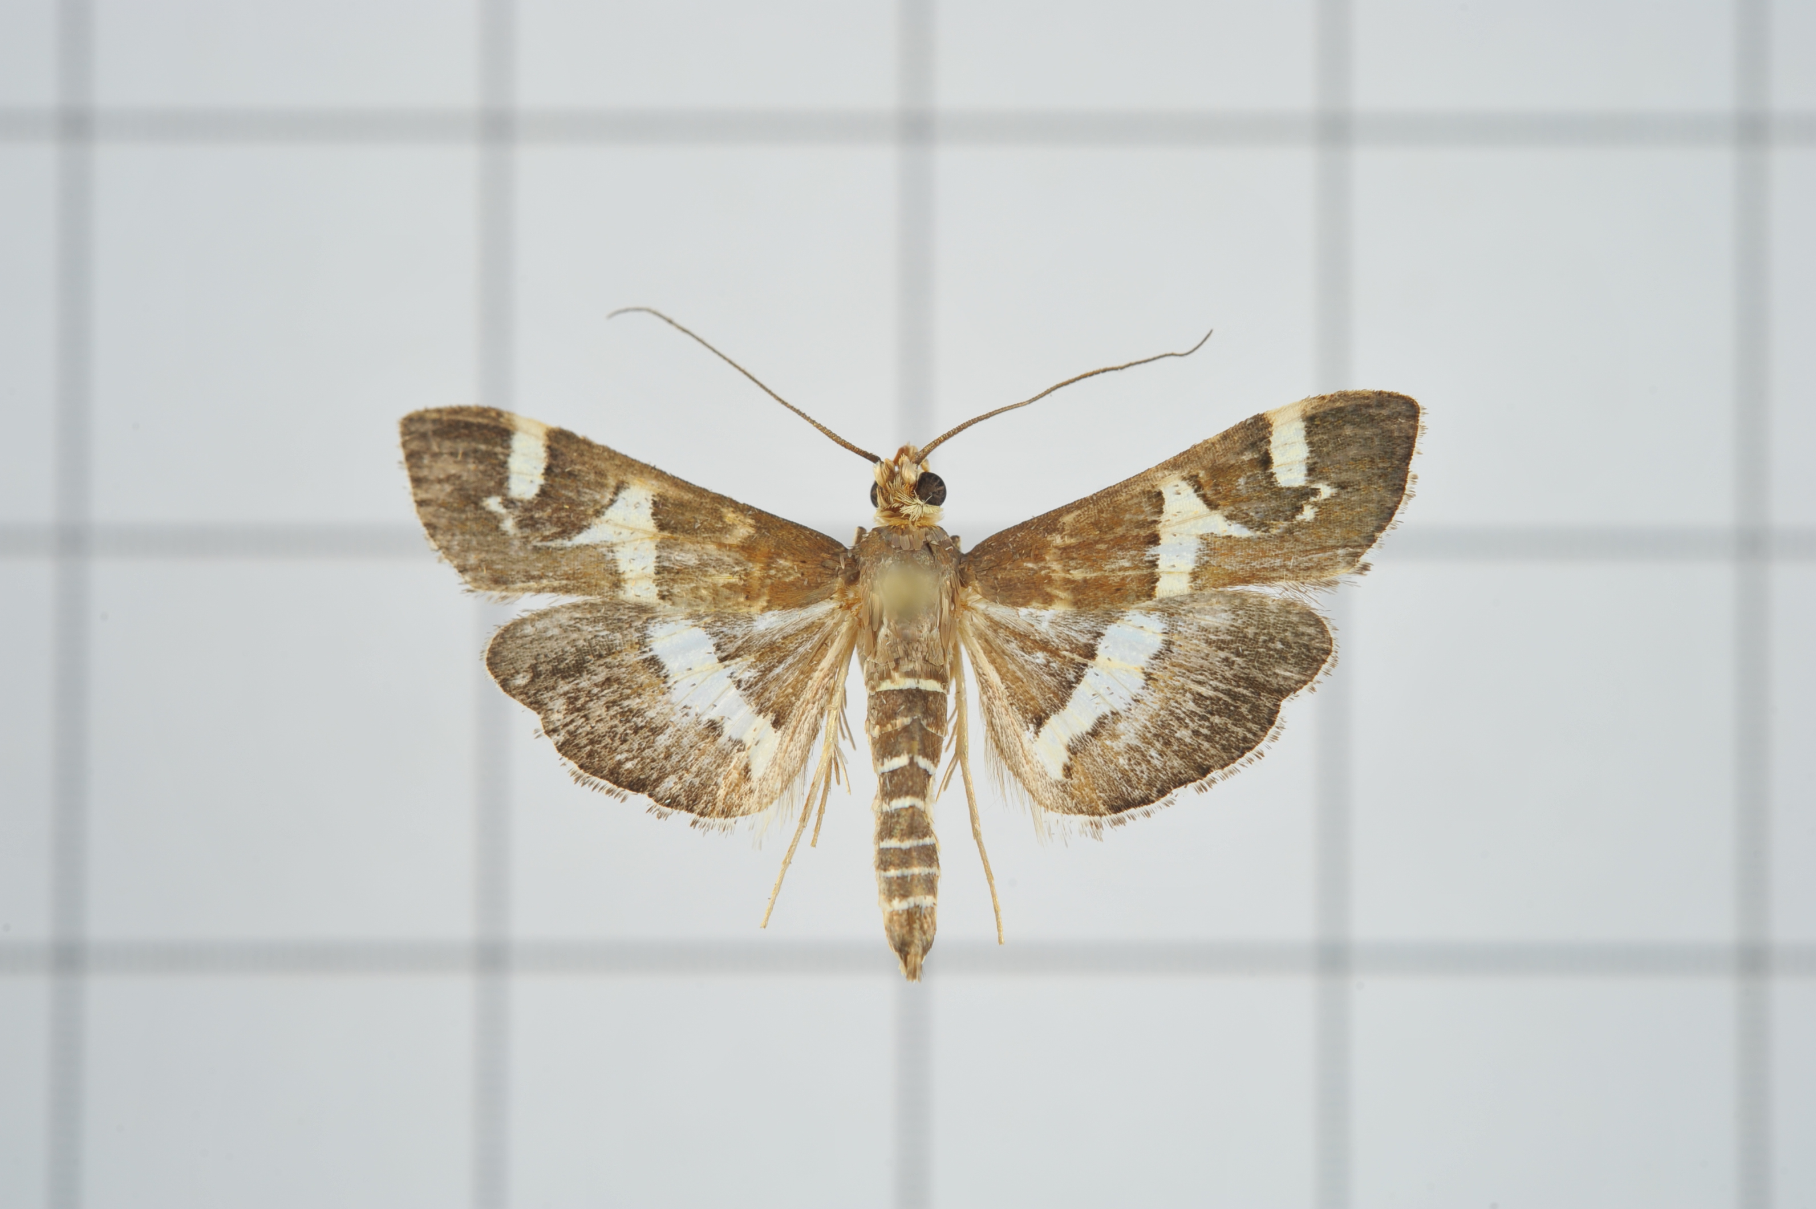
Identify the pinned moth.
Spoladea recurvalis
